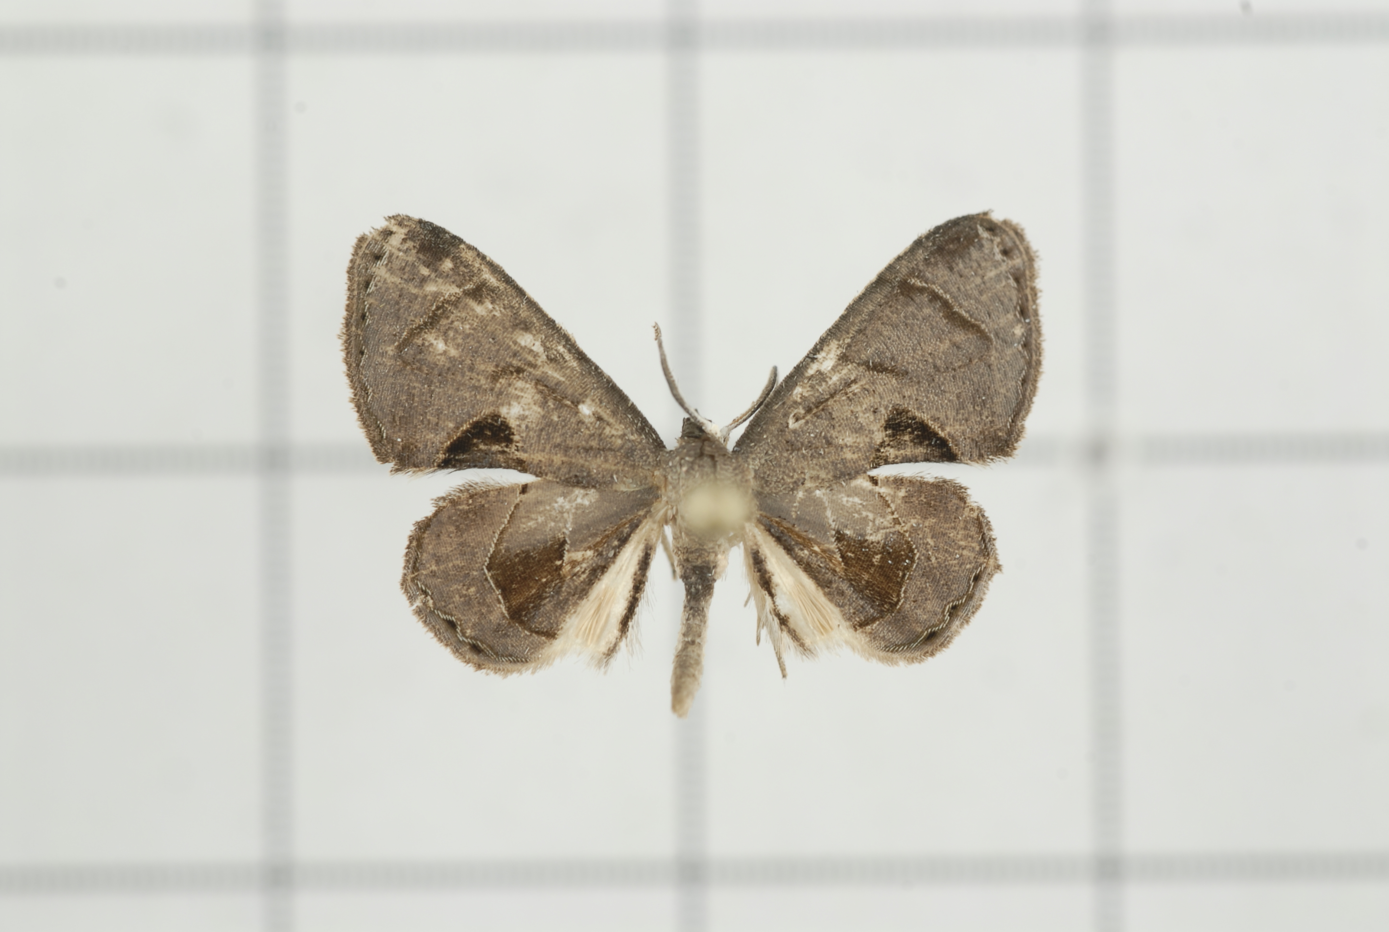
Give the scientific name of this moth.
Phazaca alikangensis
